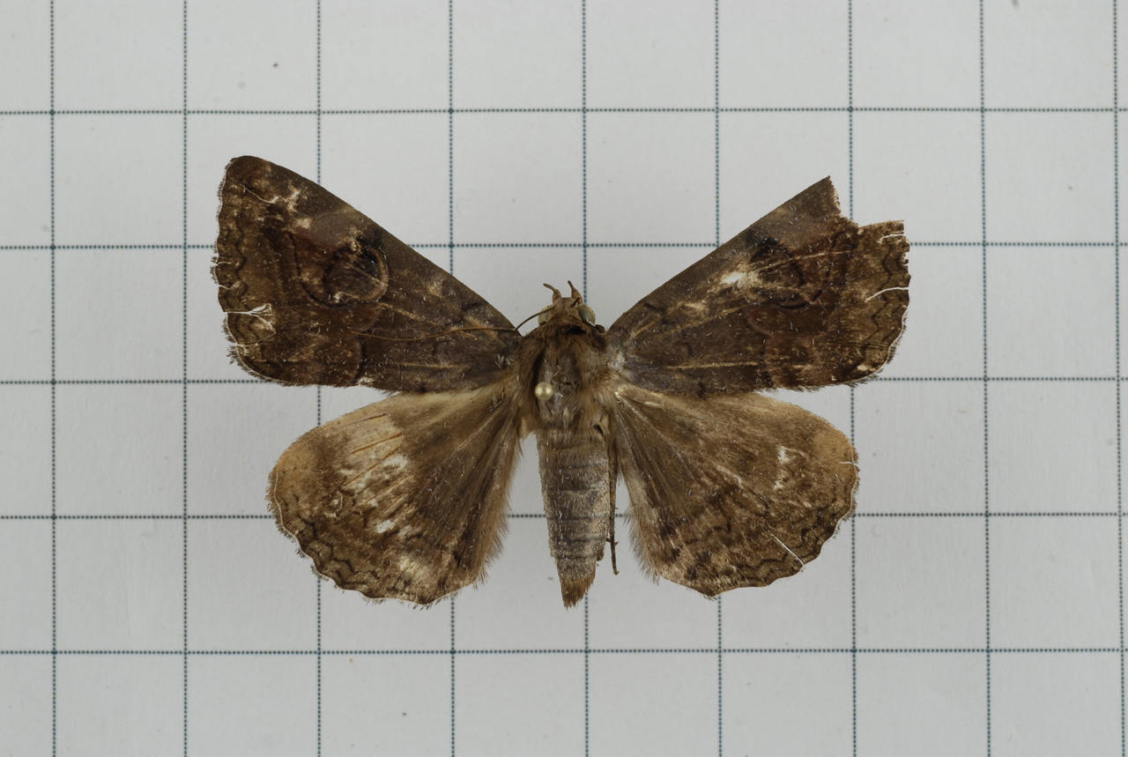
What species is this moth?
Ommatophora luminosa
